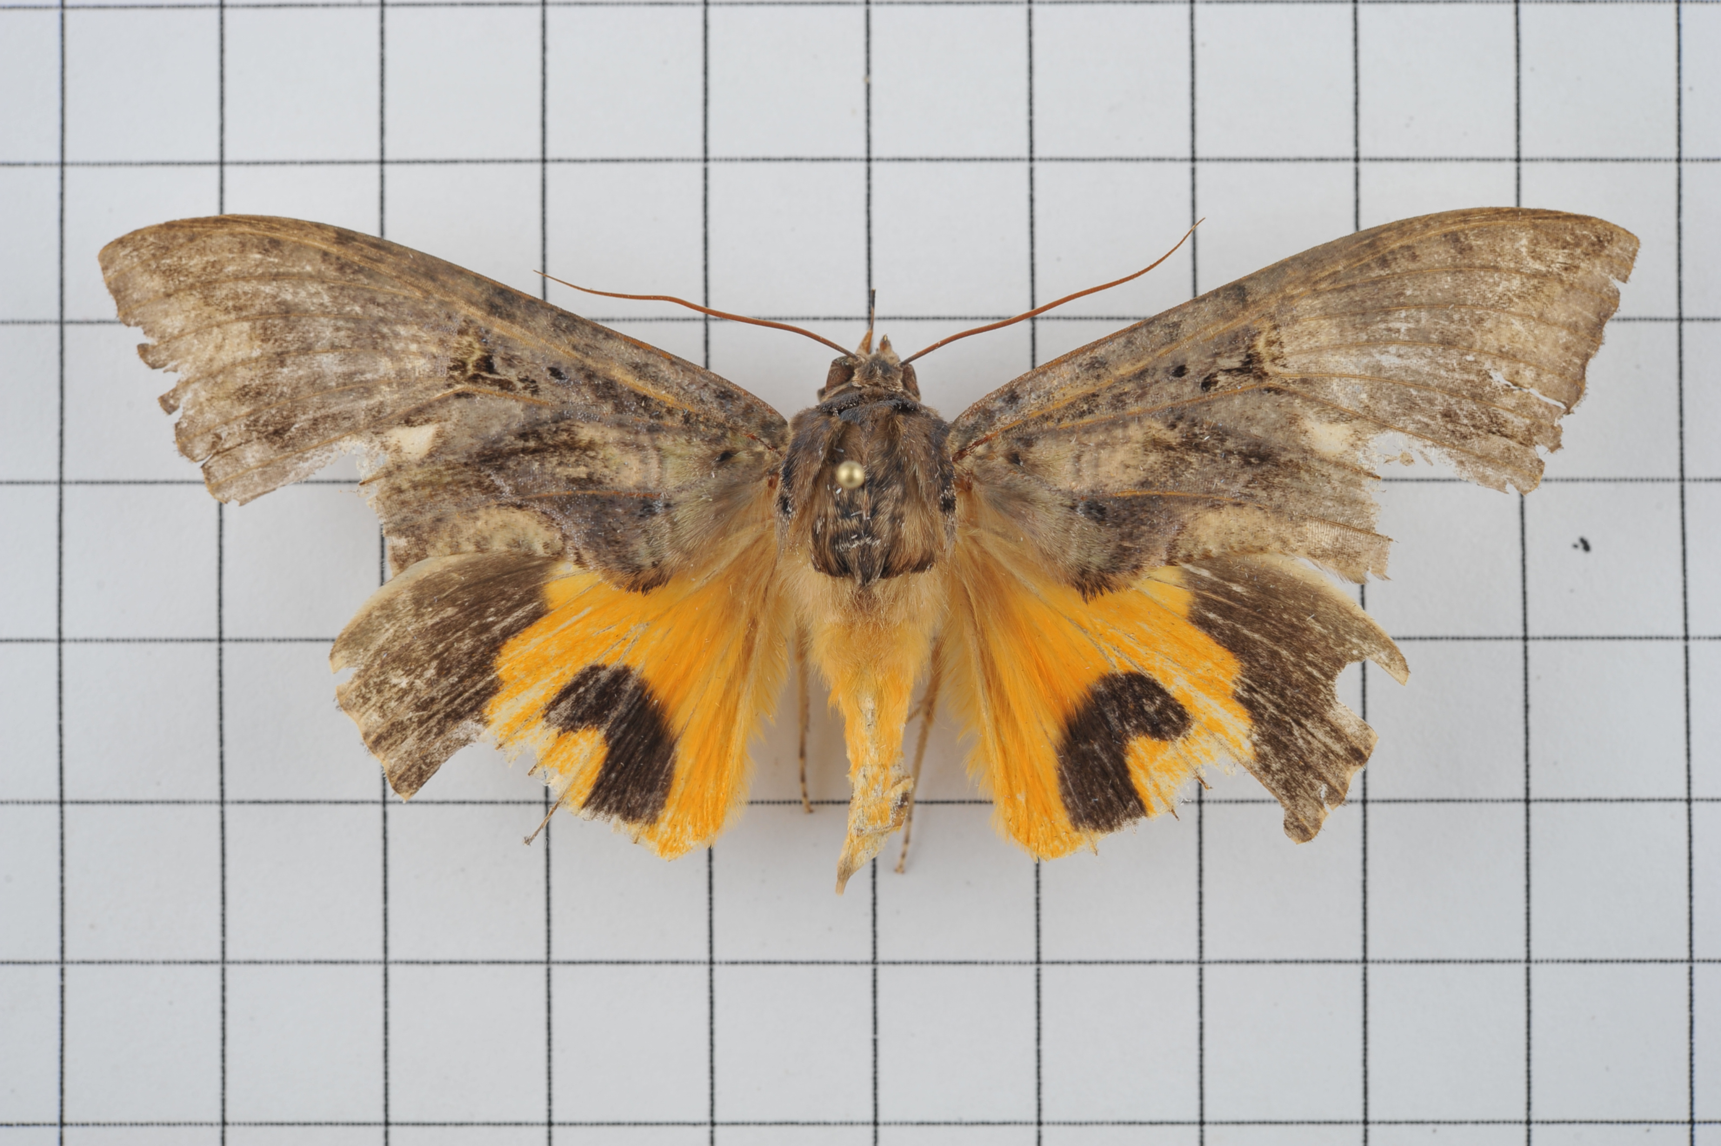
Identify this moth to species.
Eudocima phalonia
